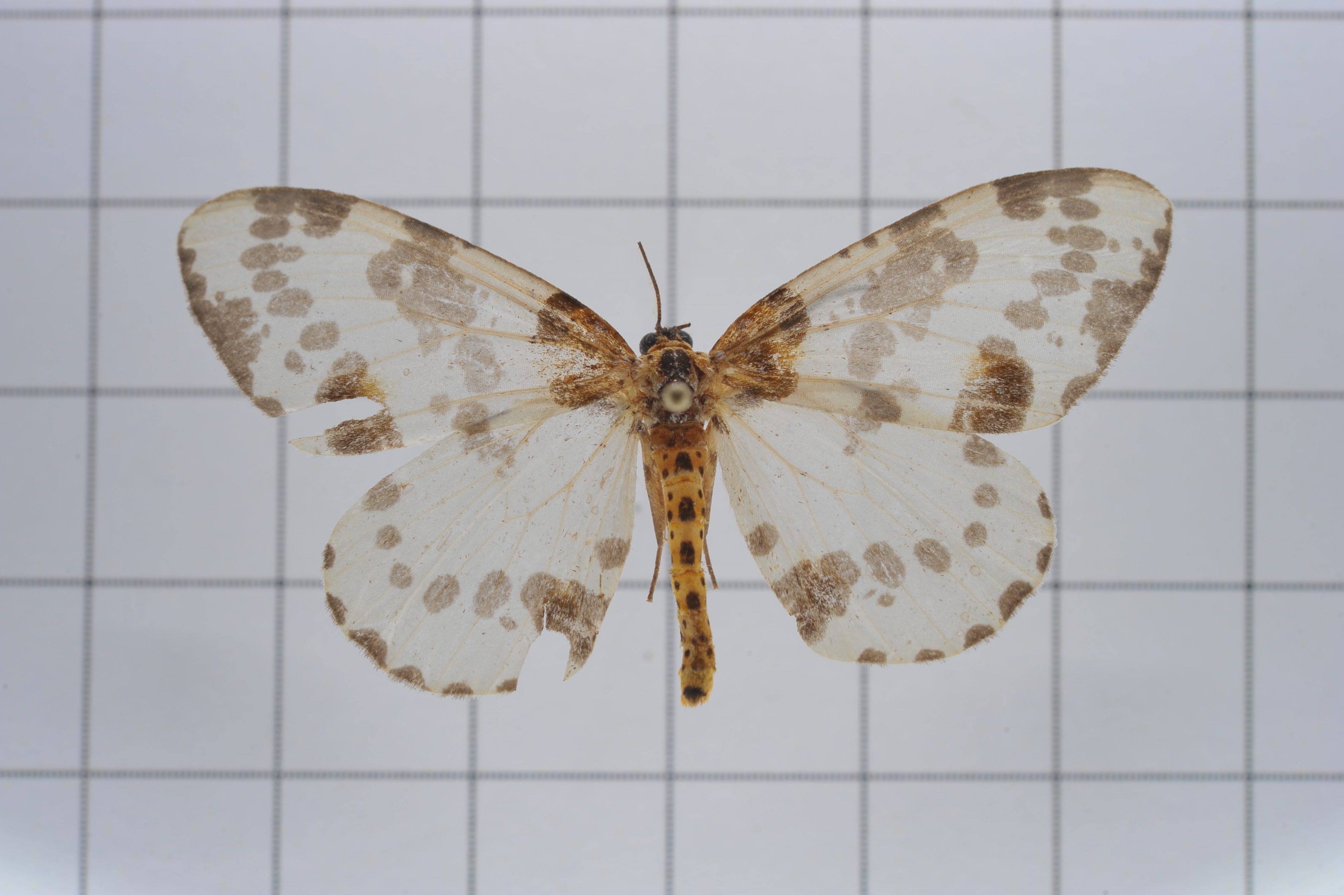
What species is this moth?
Abraxas adilluminata
